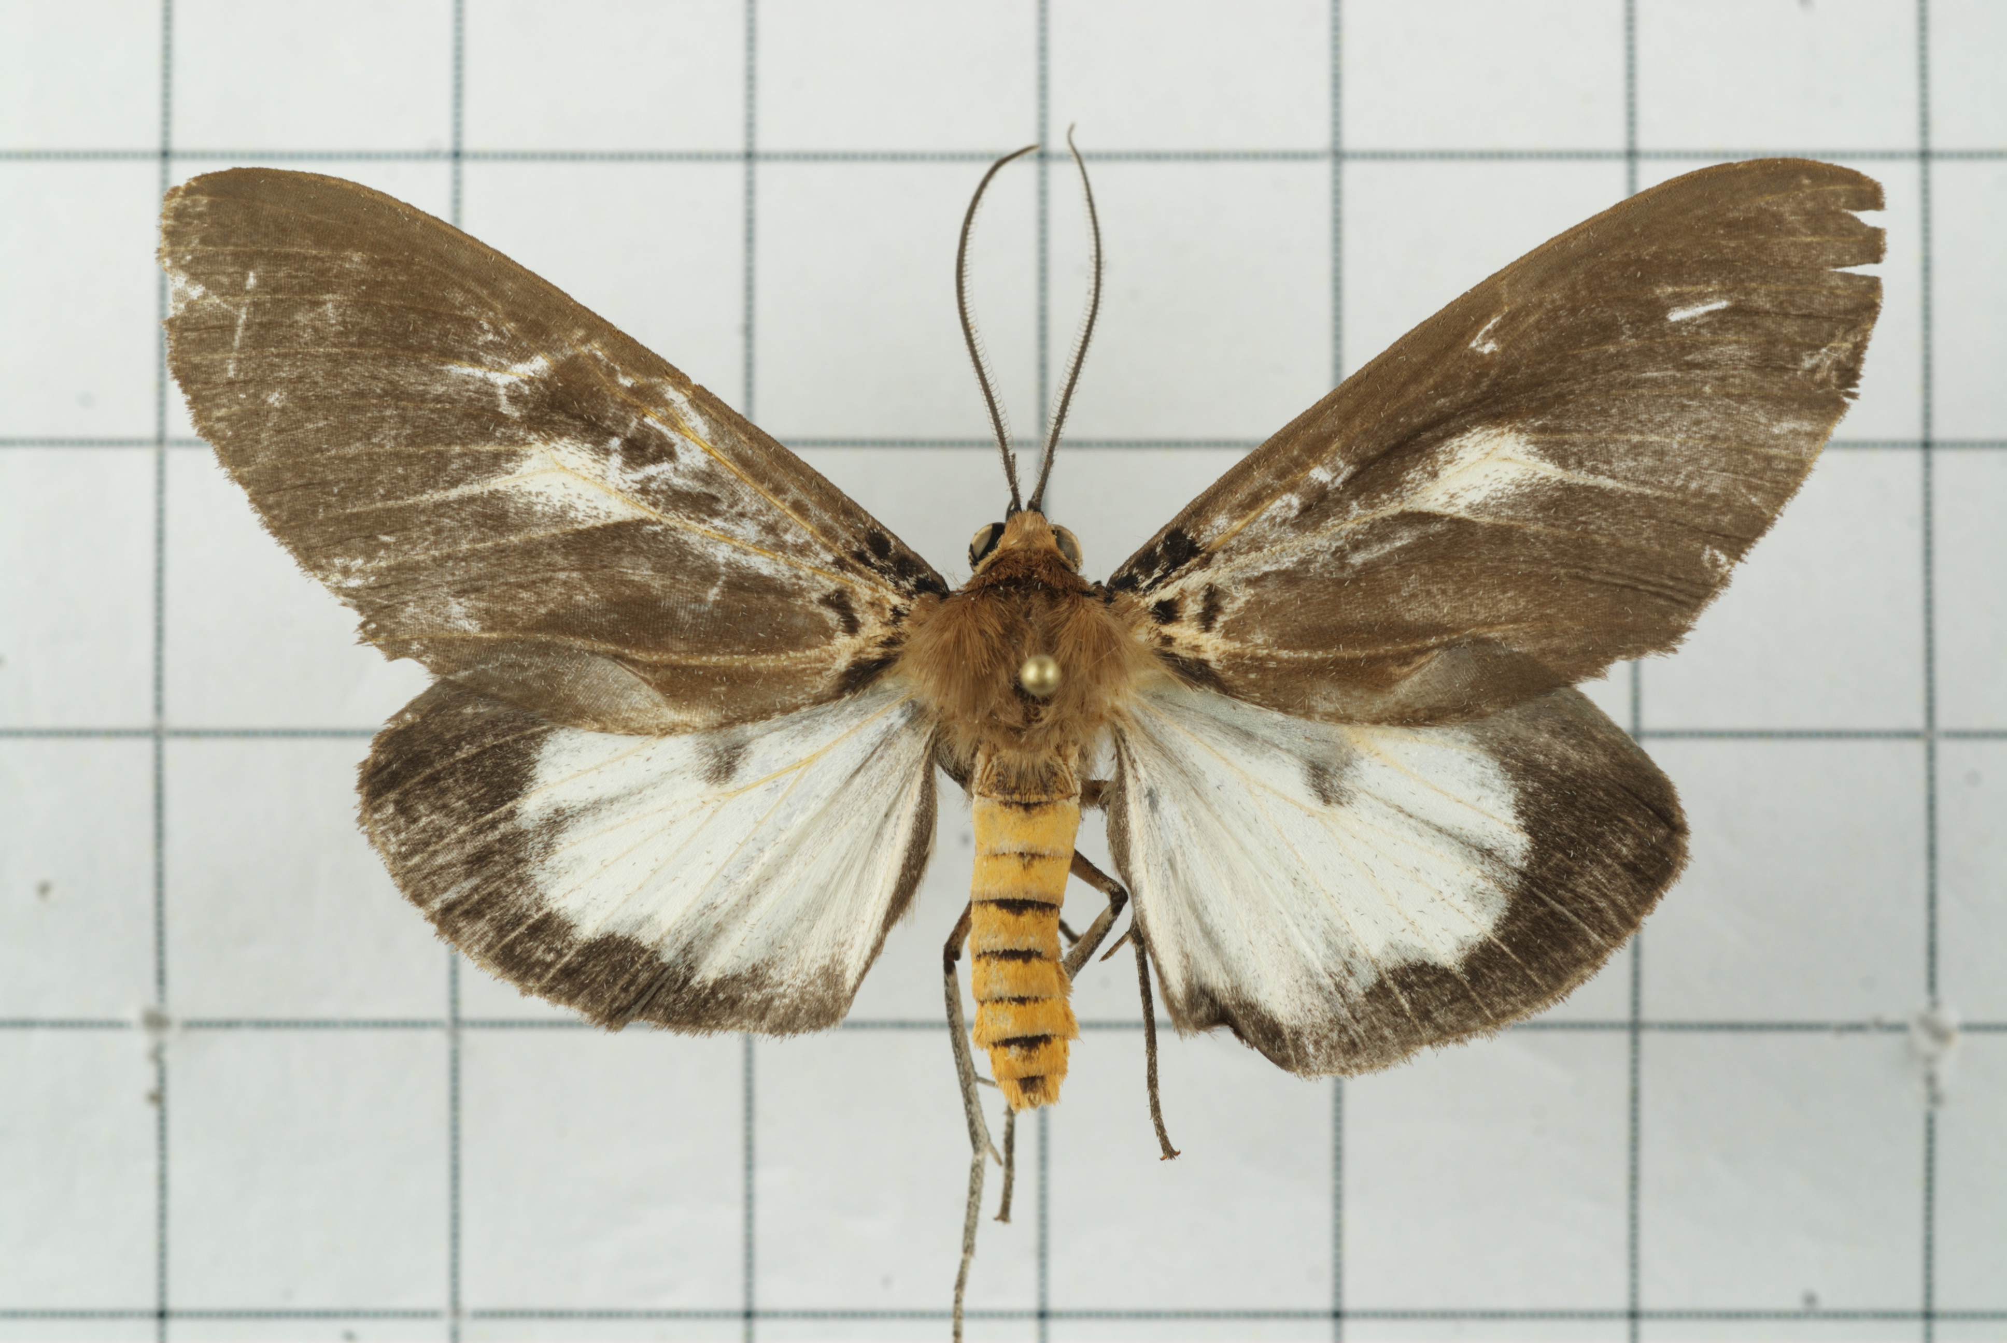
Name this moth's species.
Asota heliconia zebrina
